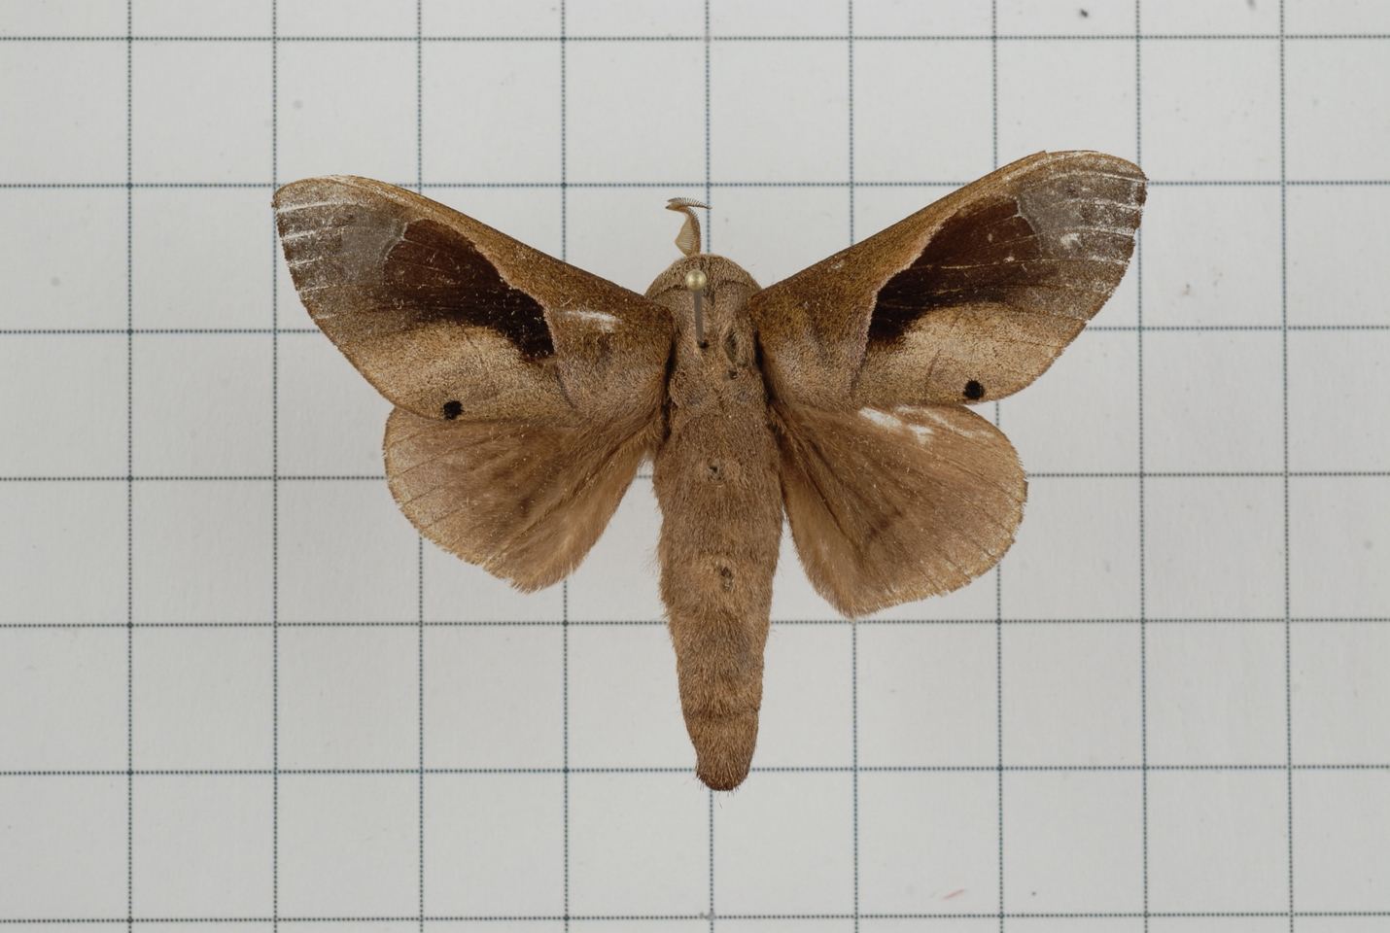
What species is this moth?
Paralebeda femorata mirabilis
